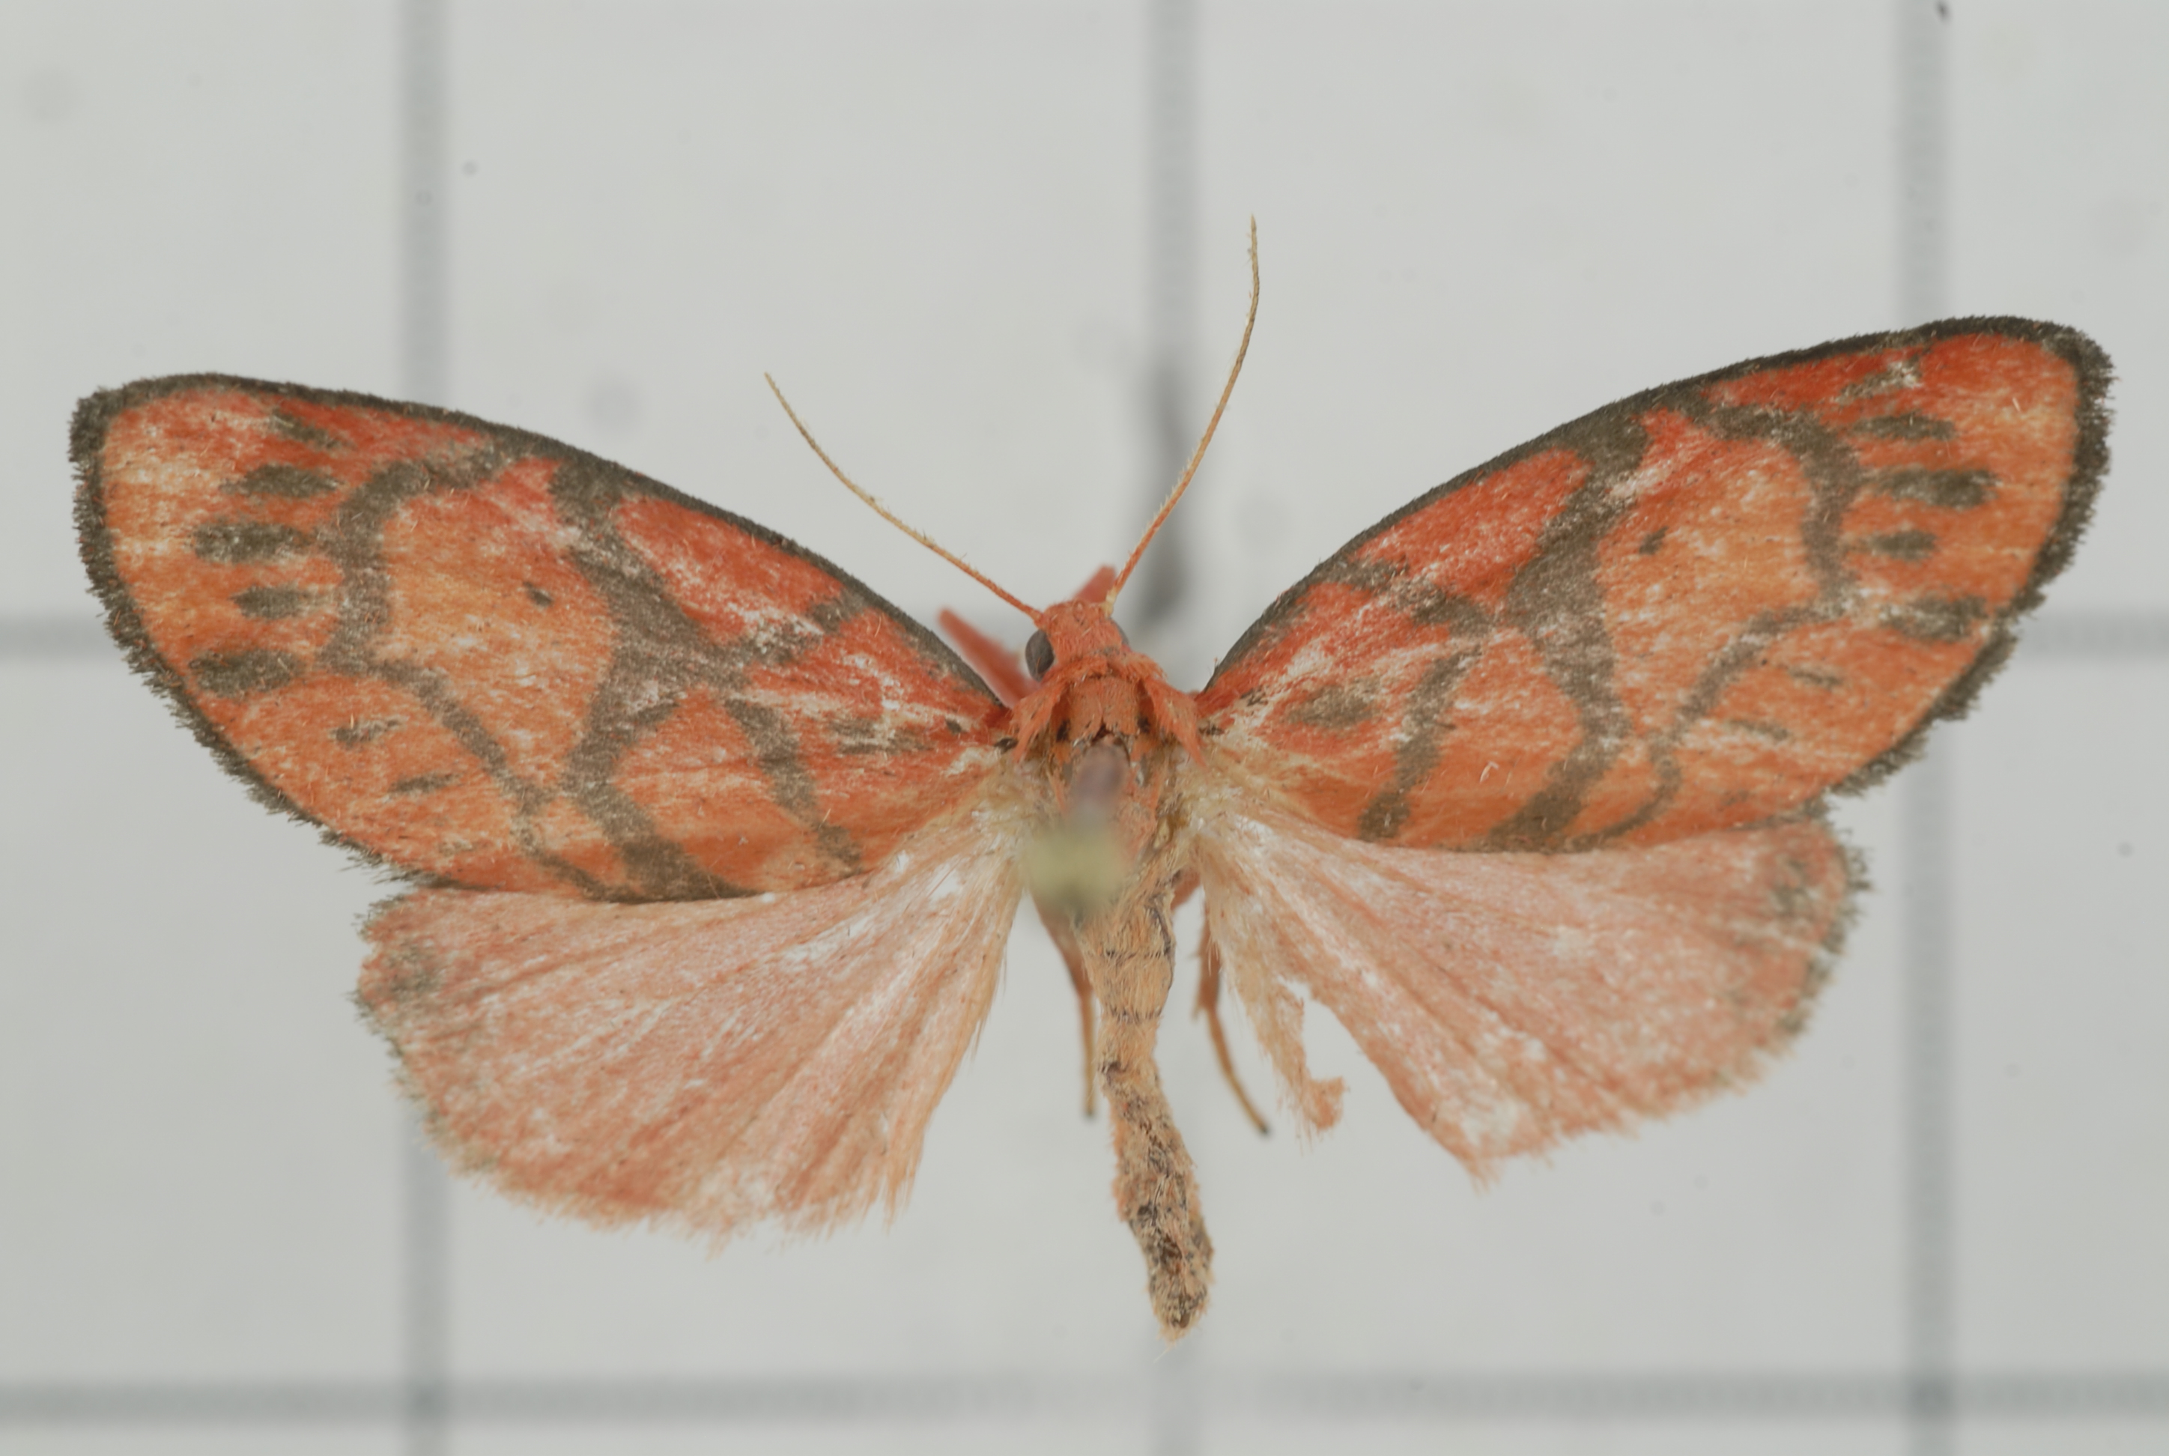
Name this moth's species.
Conicornuta convexa
